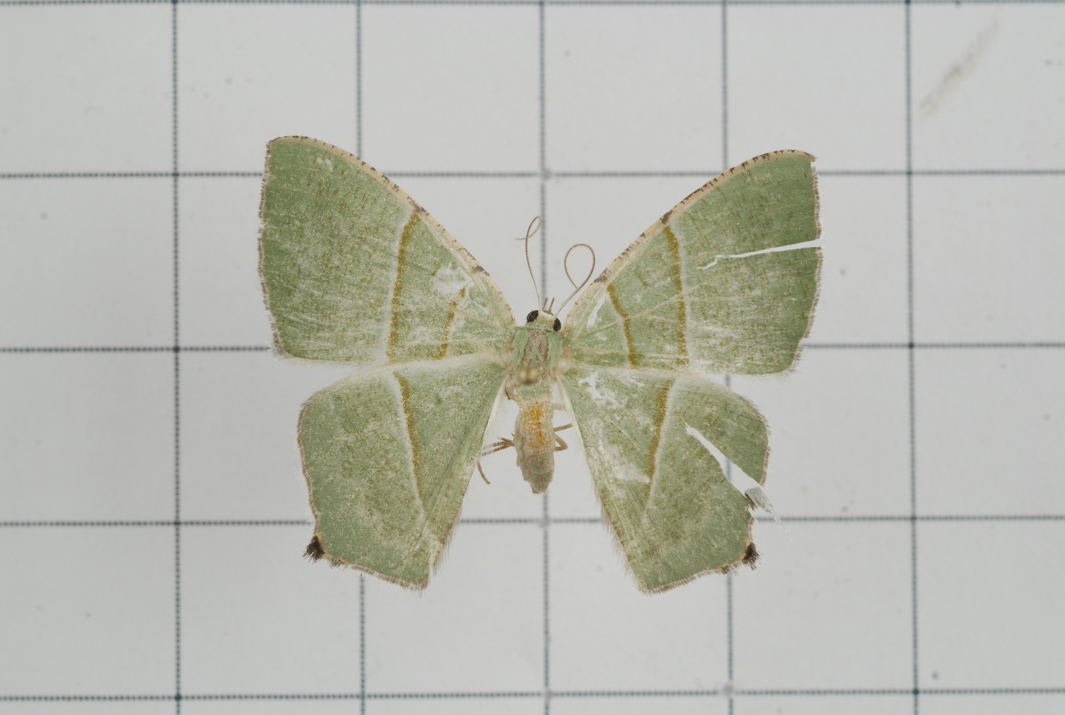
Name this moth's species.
Neohipparchus vallata
